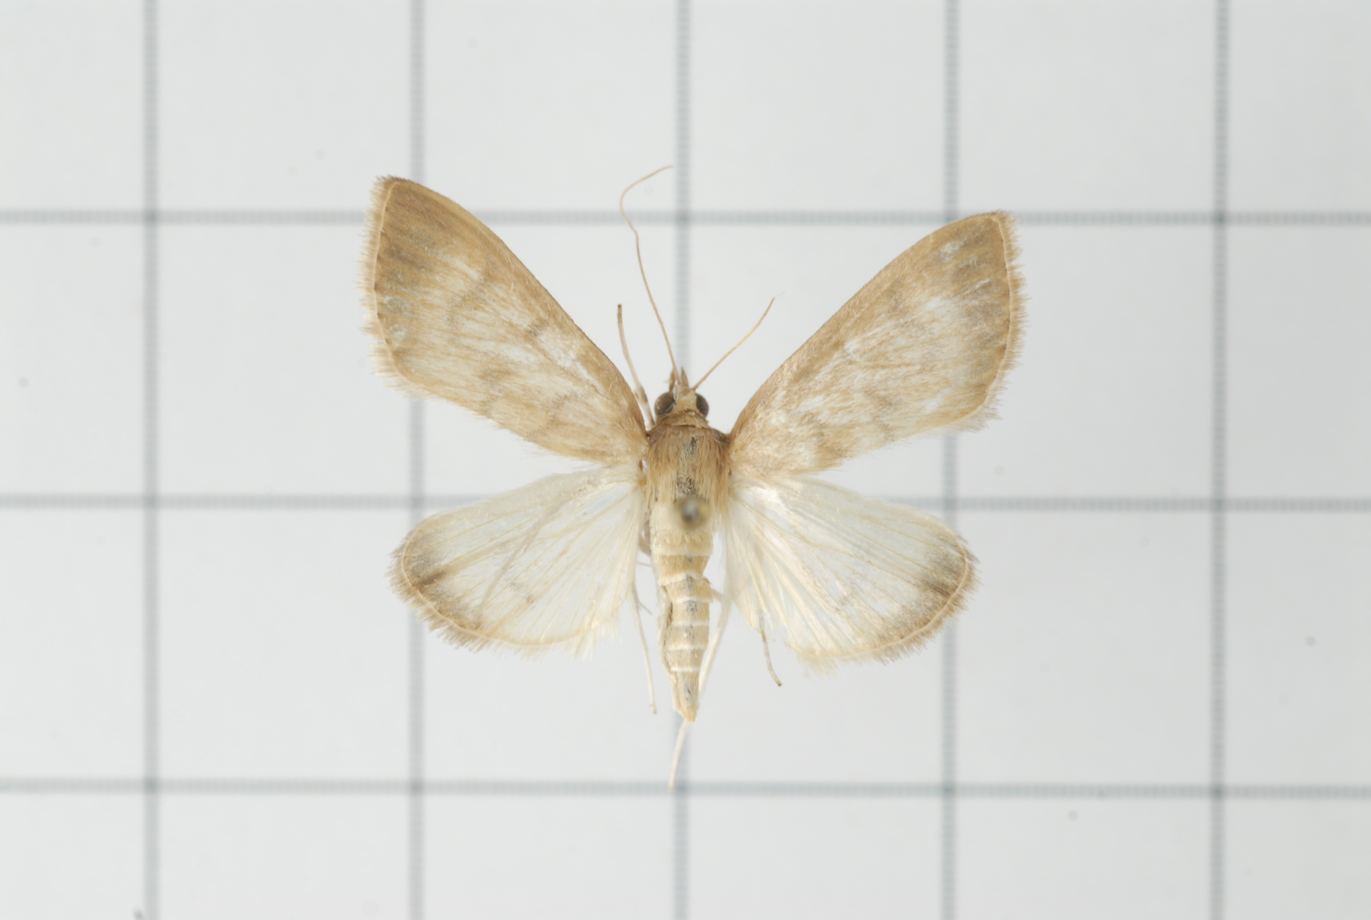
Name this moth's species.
Crypsiptya coclesalis
